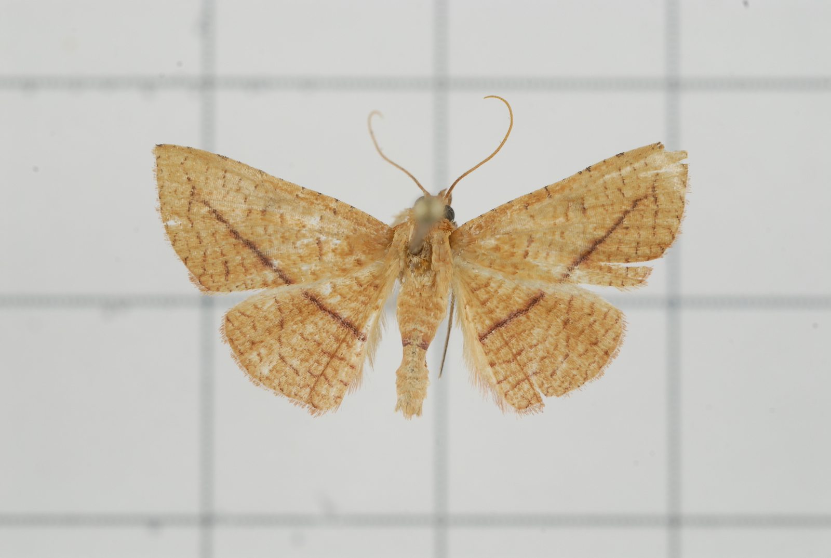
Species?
Striglina venia
